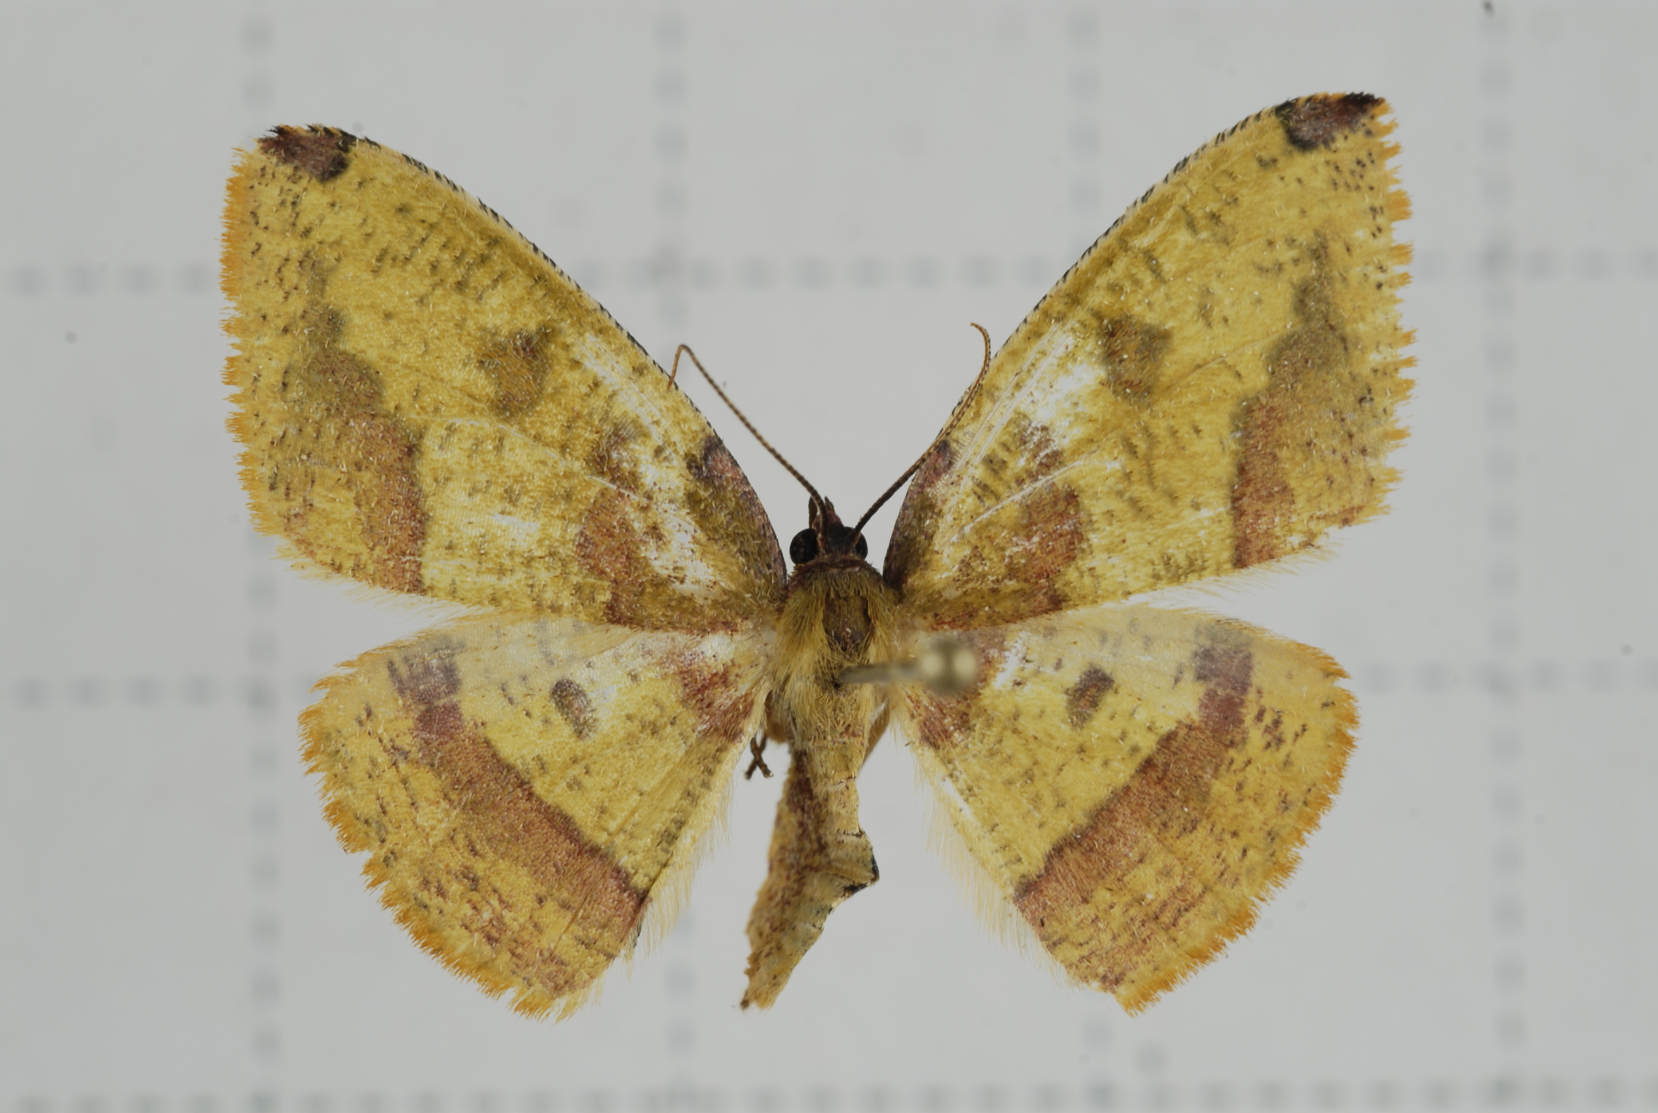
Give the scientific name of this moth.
Heterolocha coccinea
